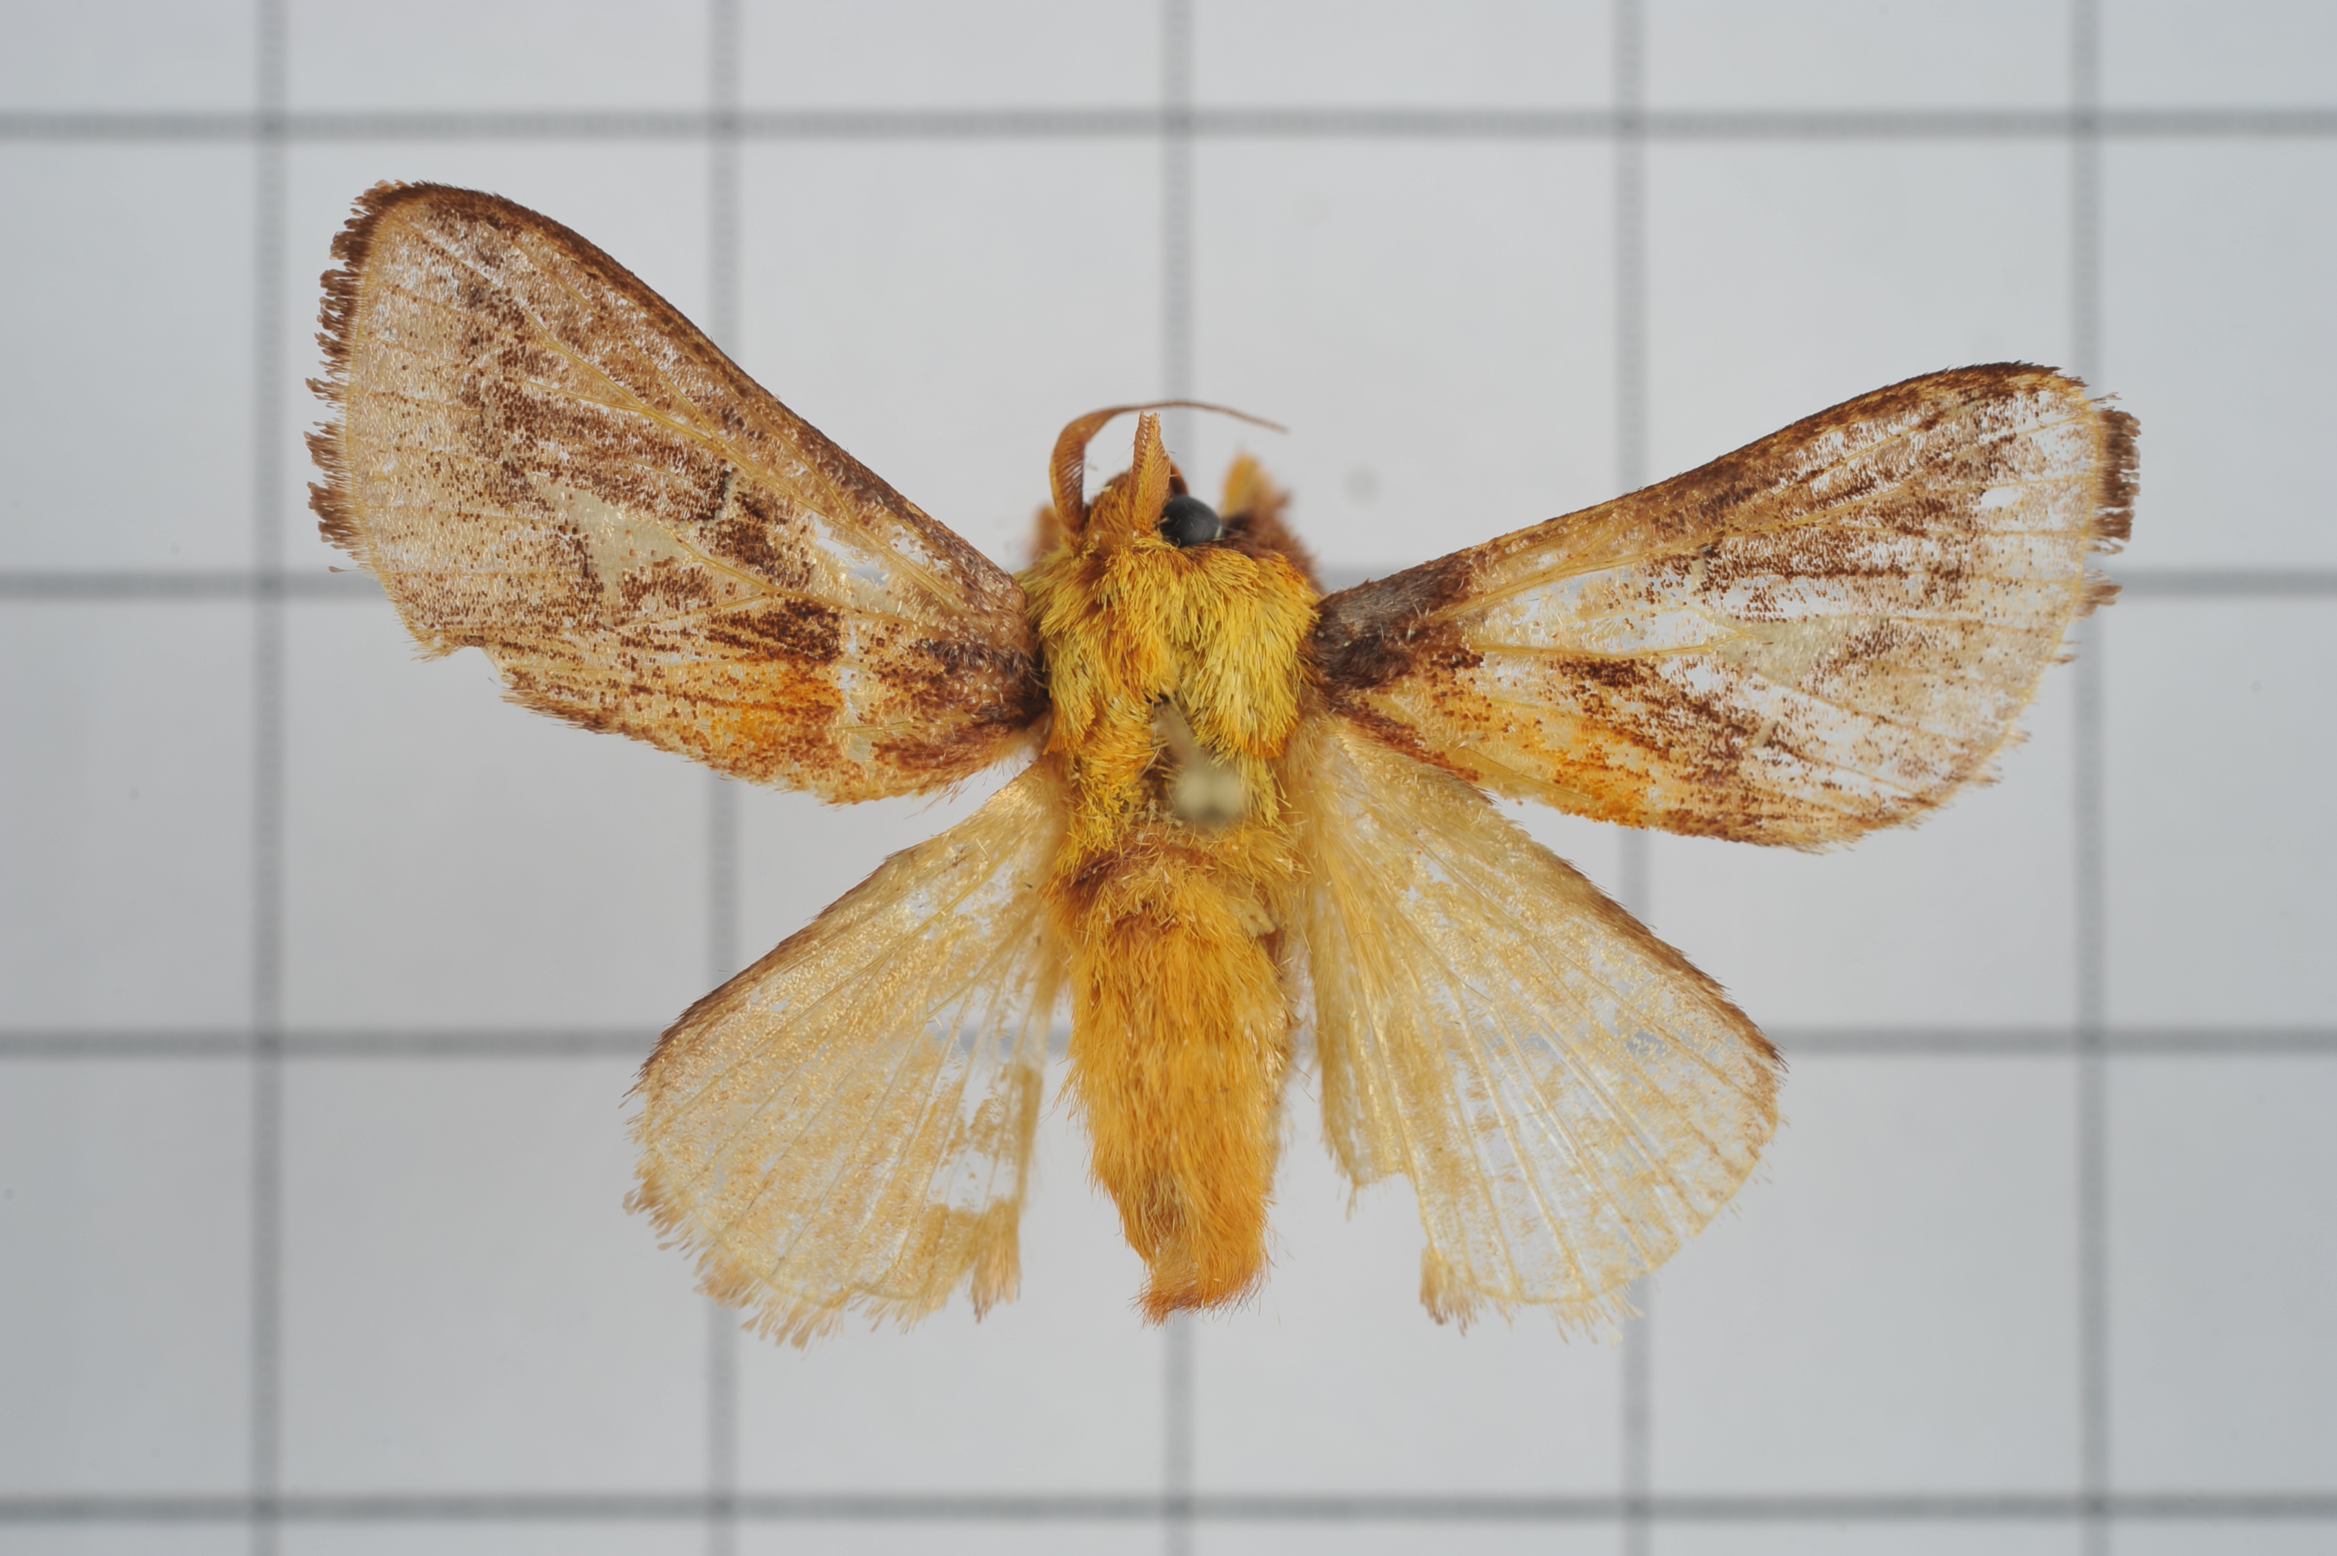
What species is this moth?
Miresa fulgida
